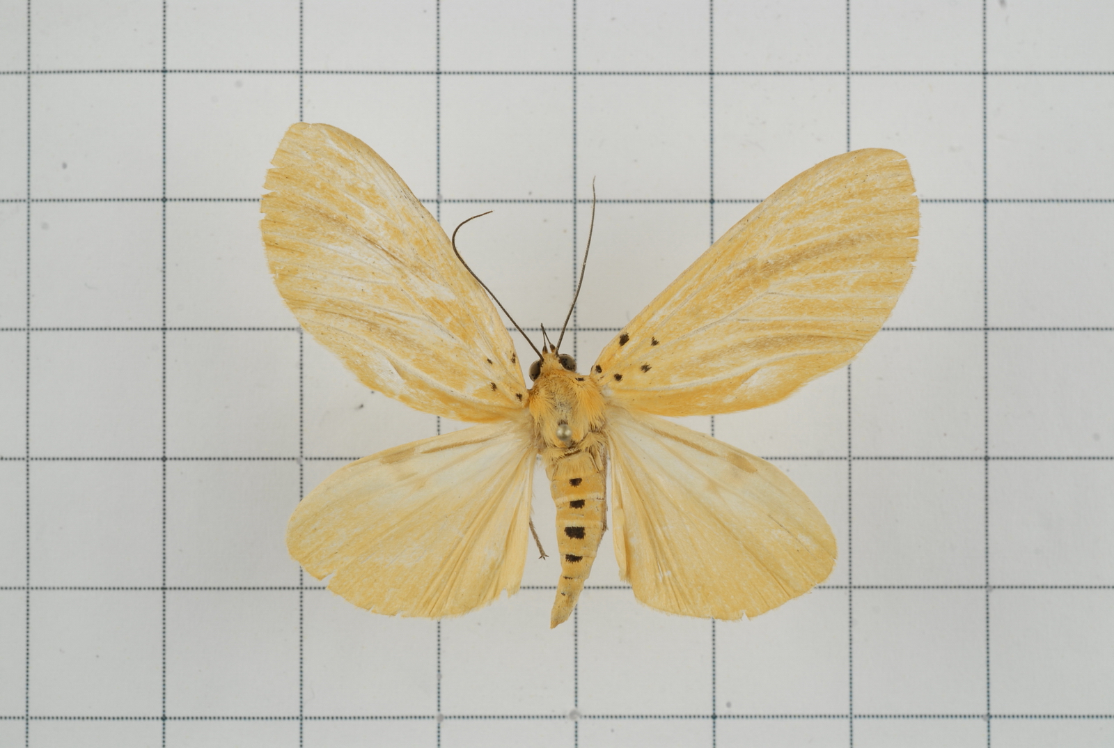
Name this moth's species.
Asota egens confinis
